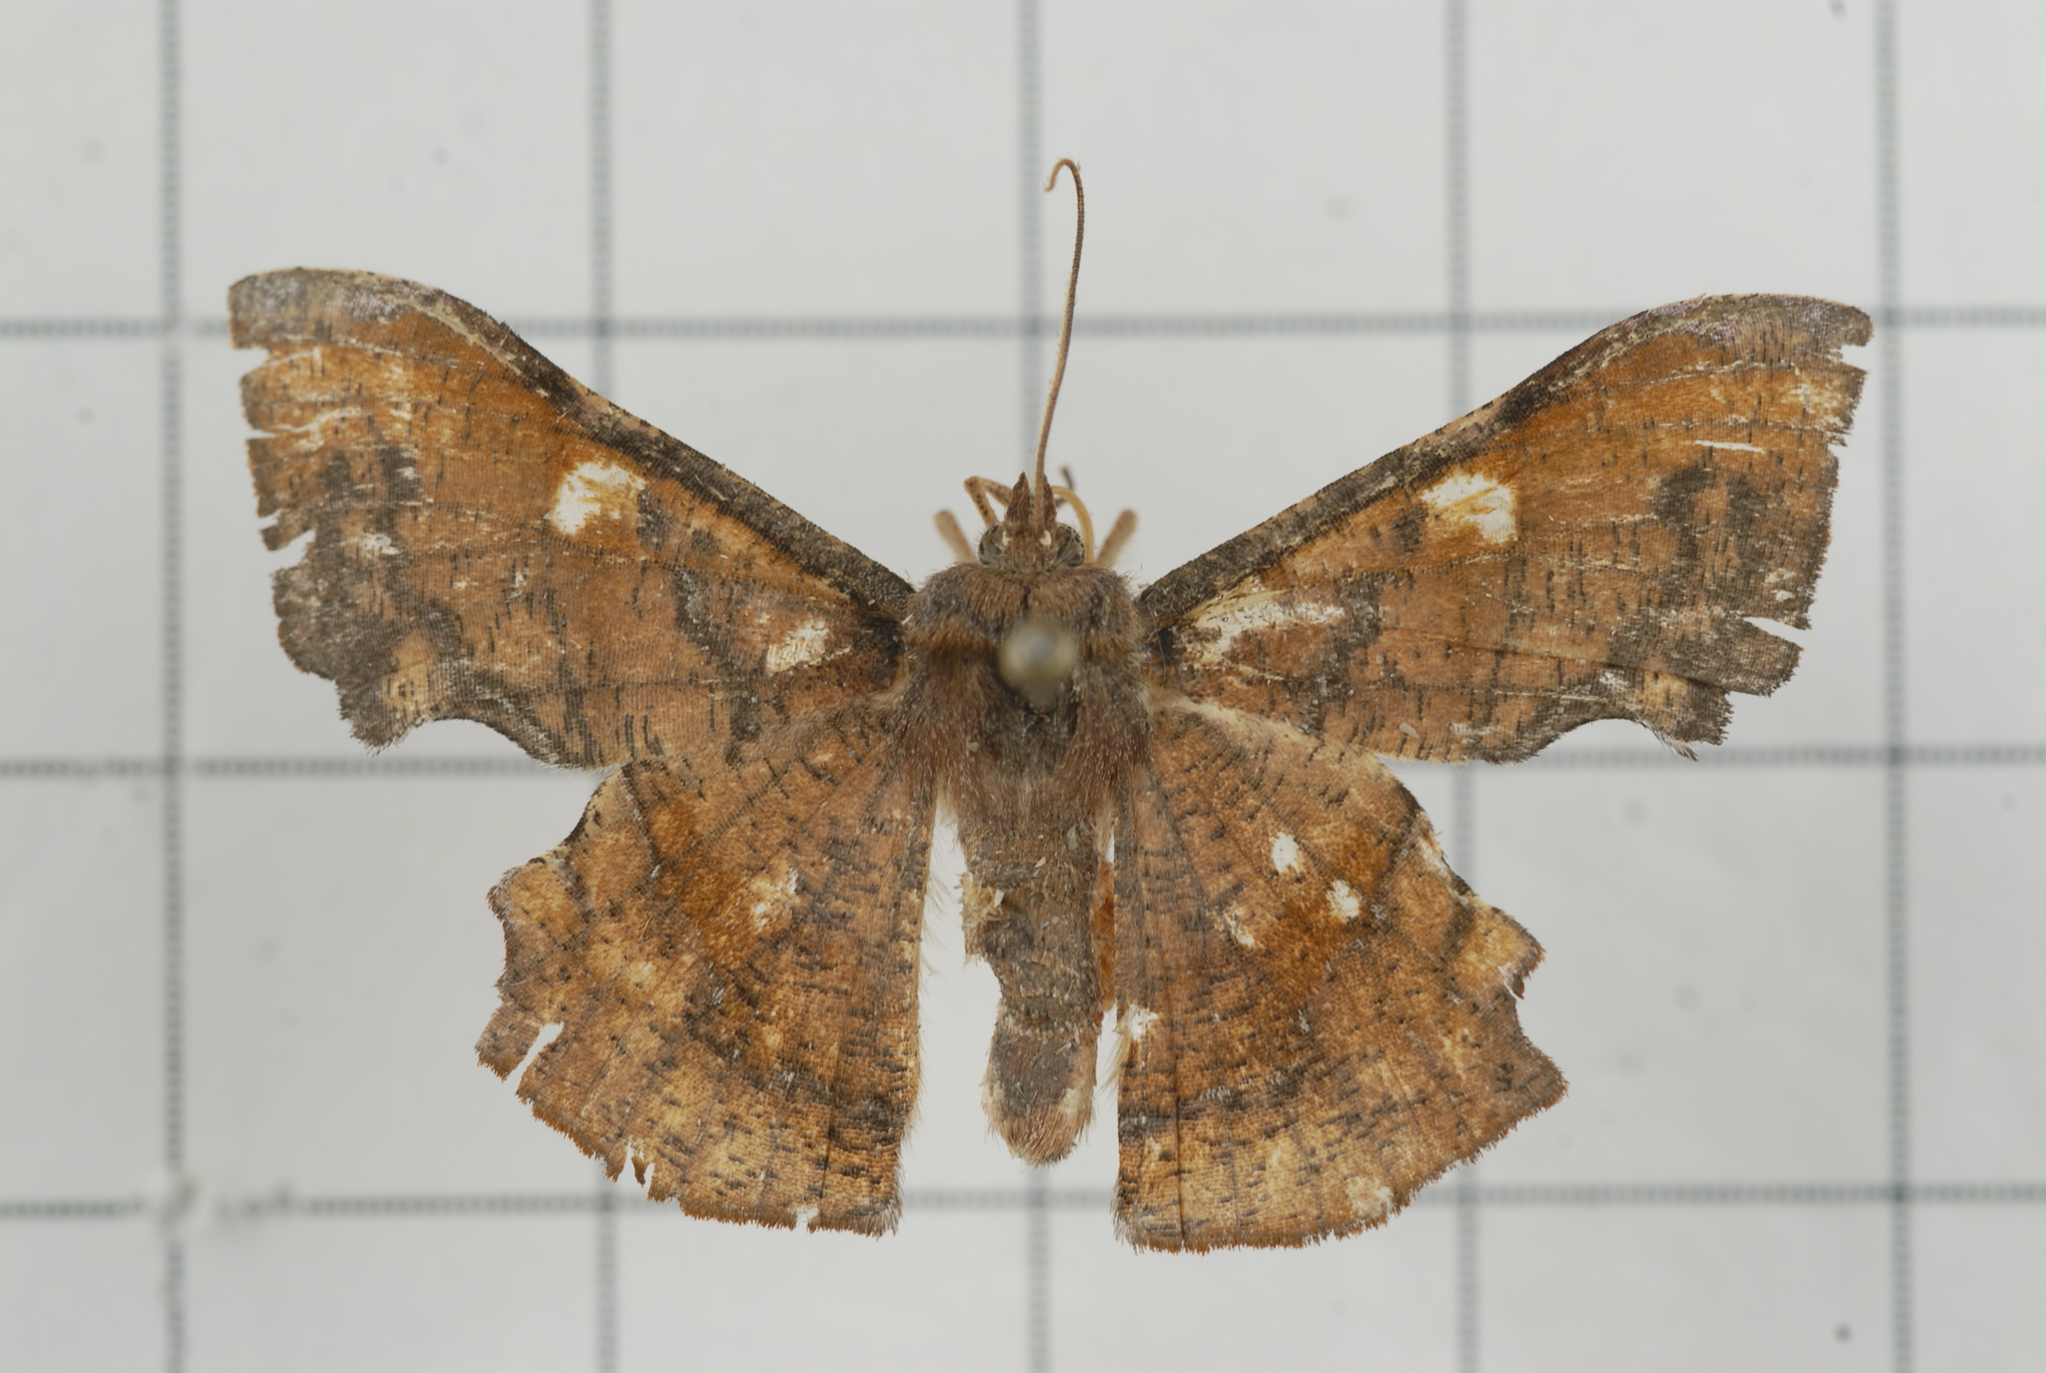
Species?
Fascellina chromataria
